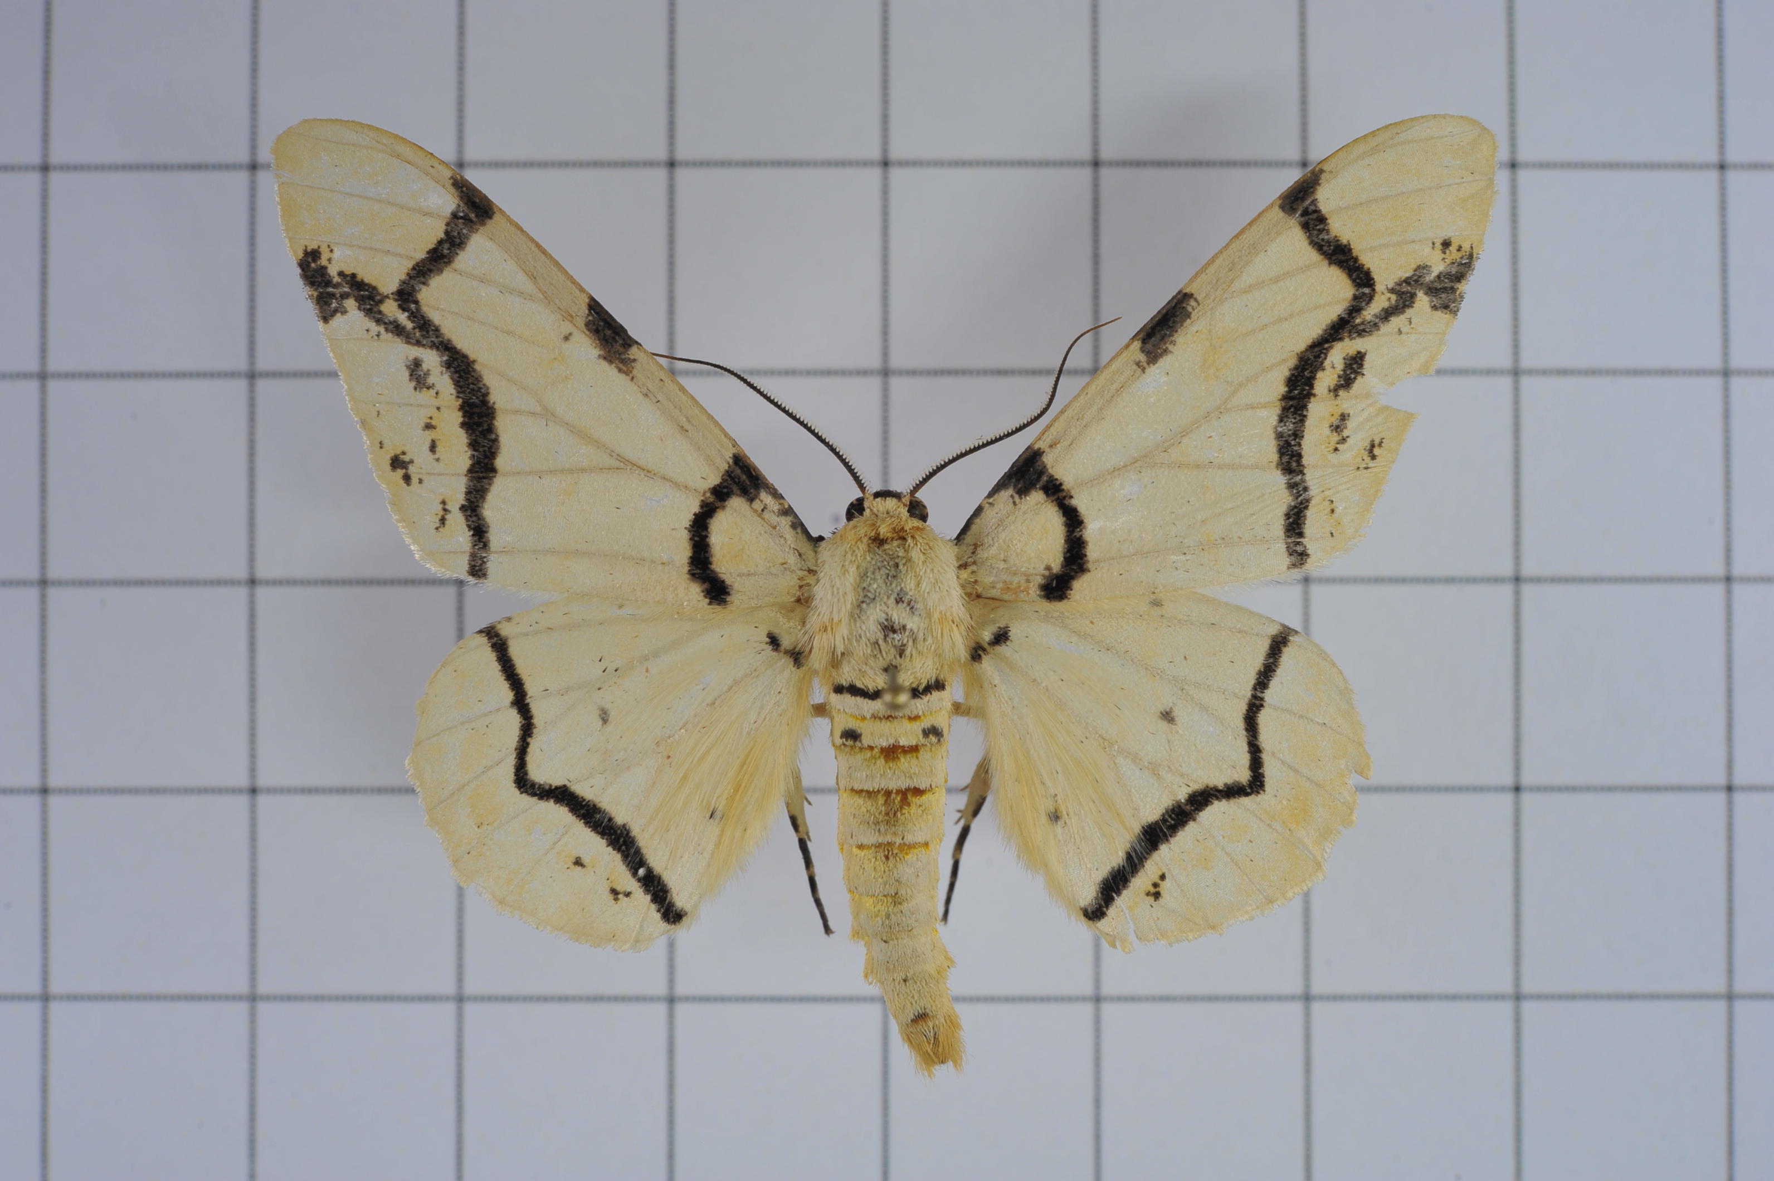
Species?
Biston perclara
